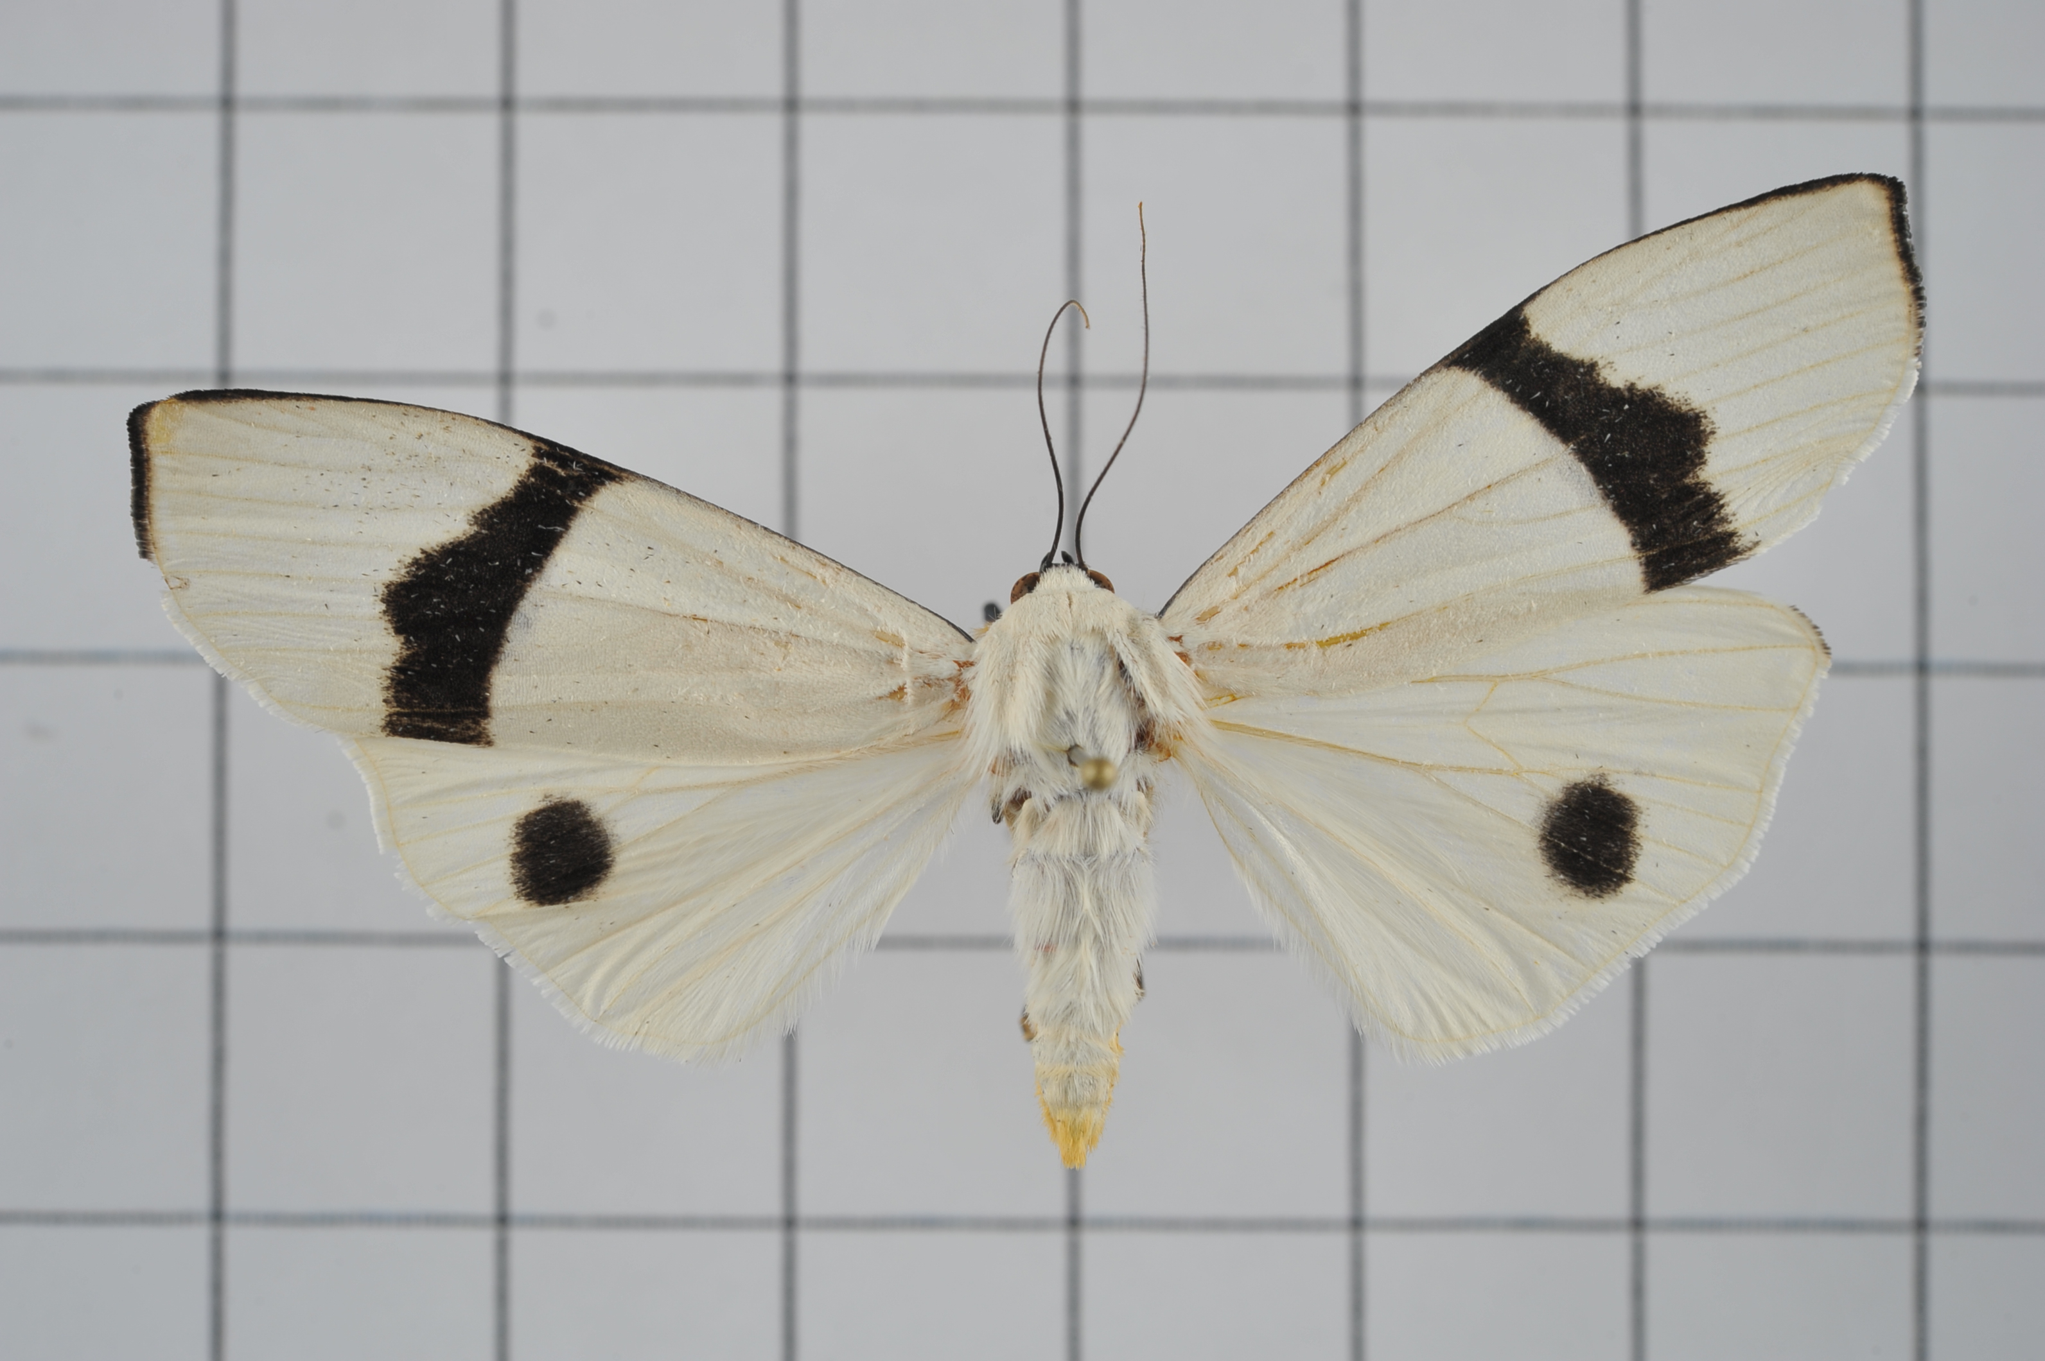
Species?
Vamuna alboluteora
